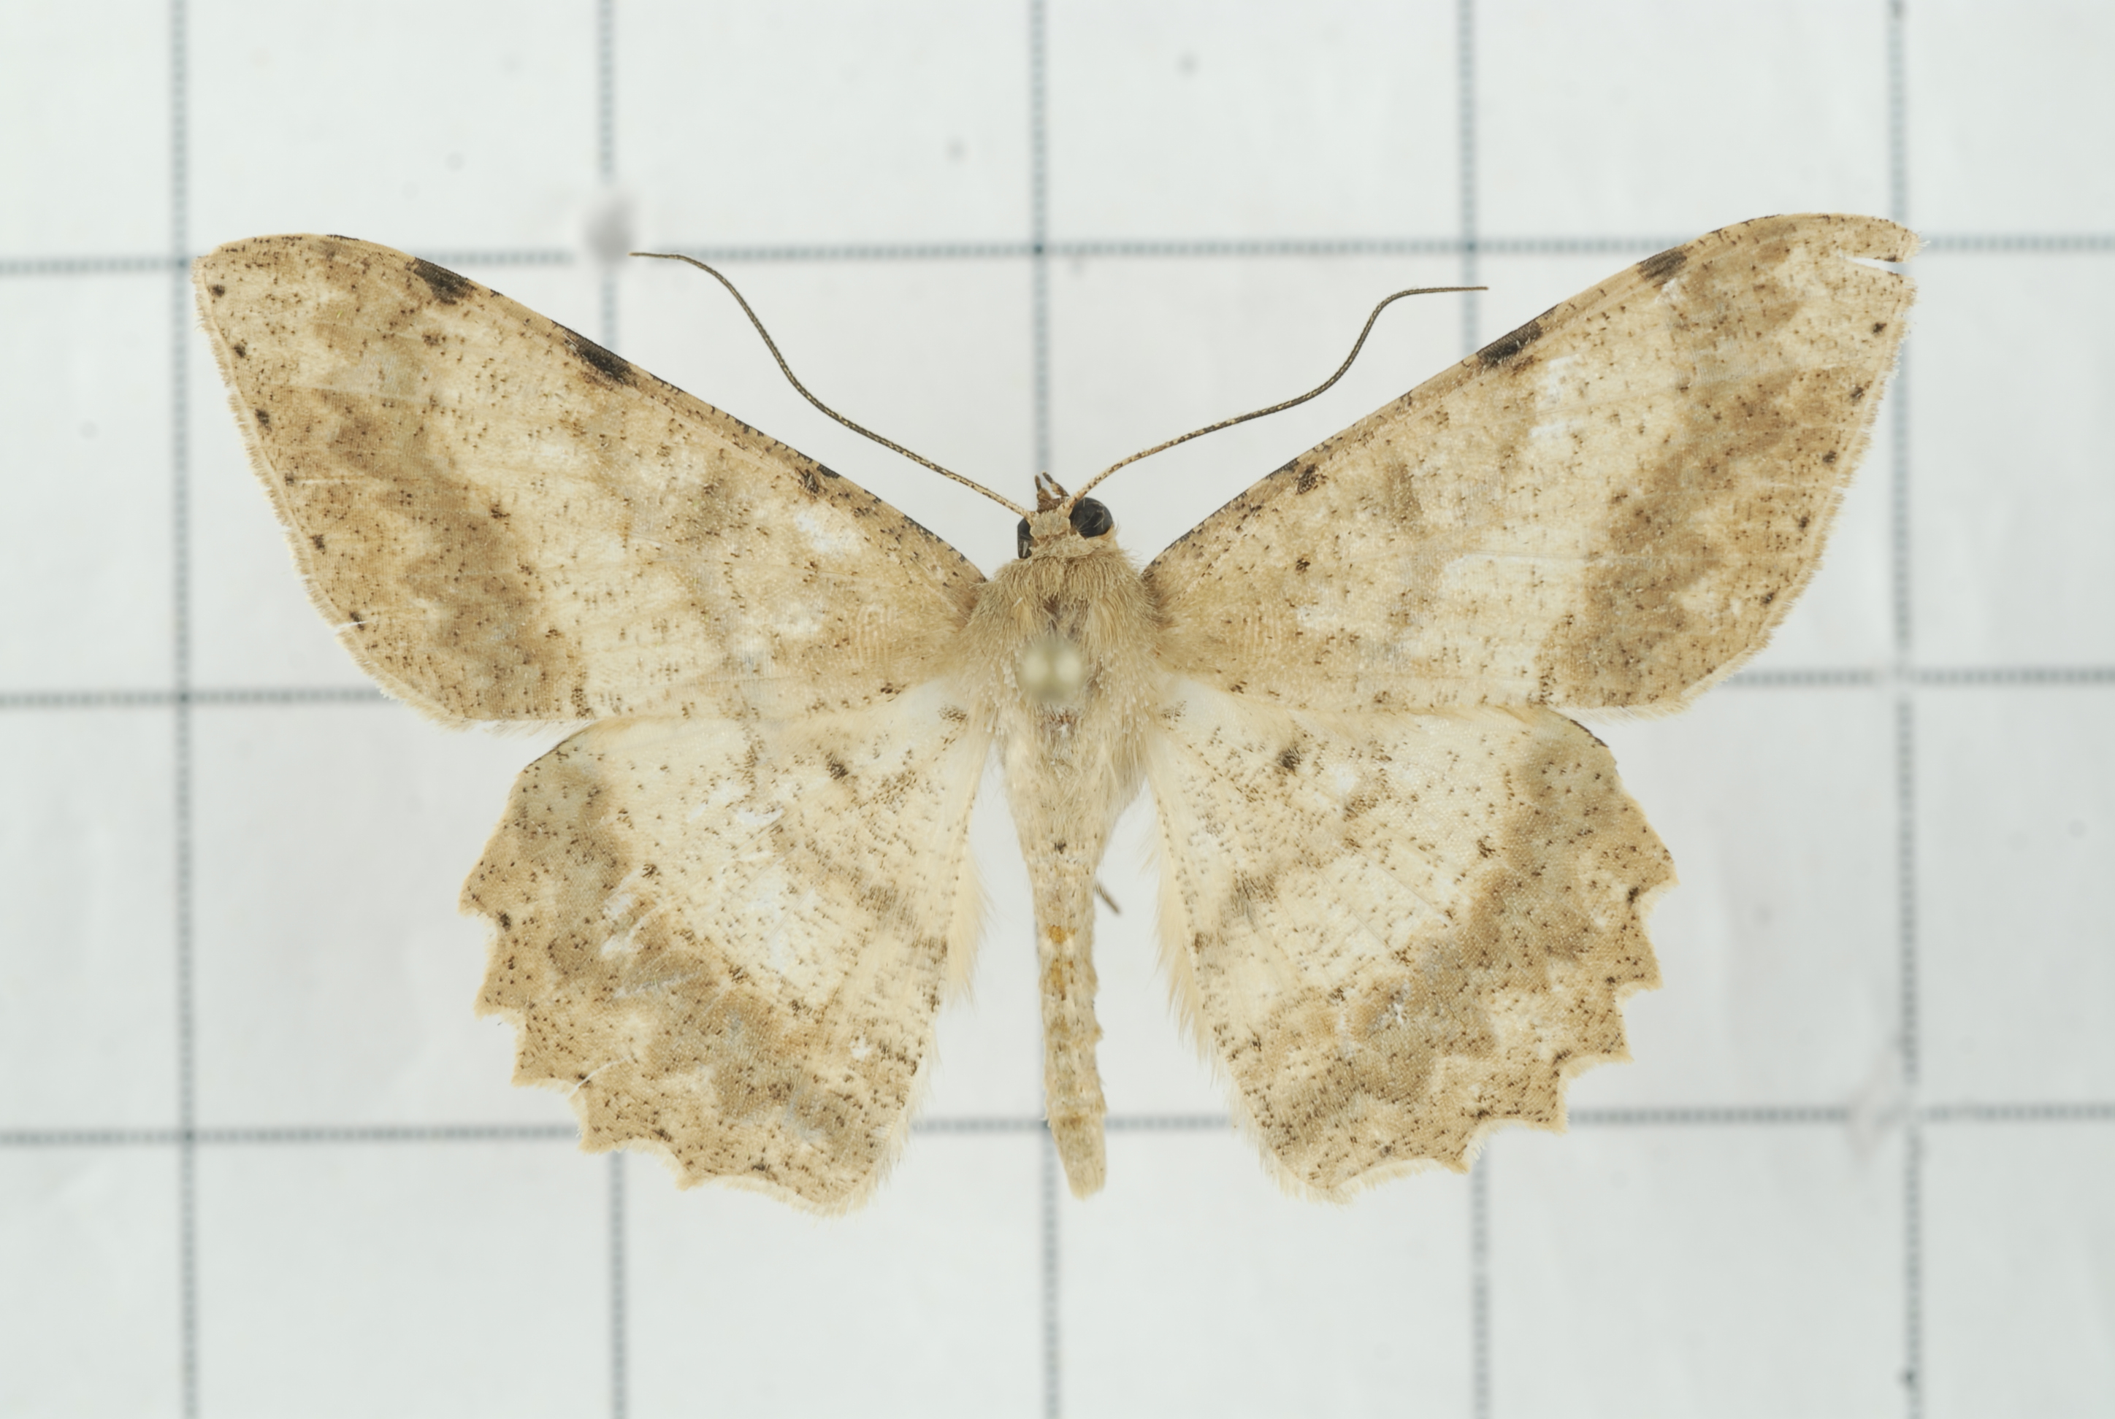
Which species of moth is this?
Luxiaria emphatica
